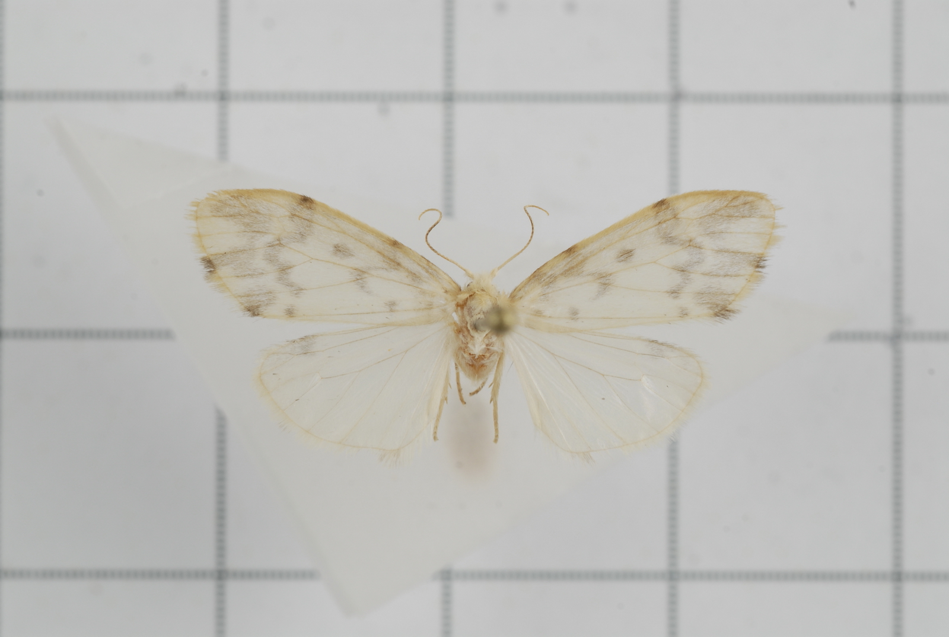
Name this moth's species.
Hemipsilia coavestis
